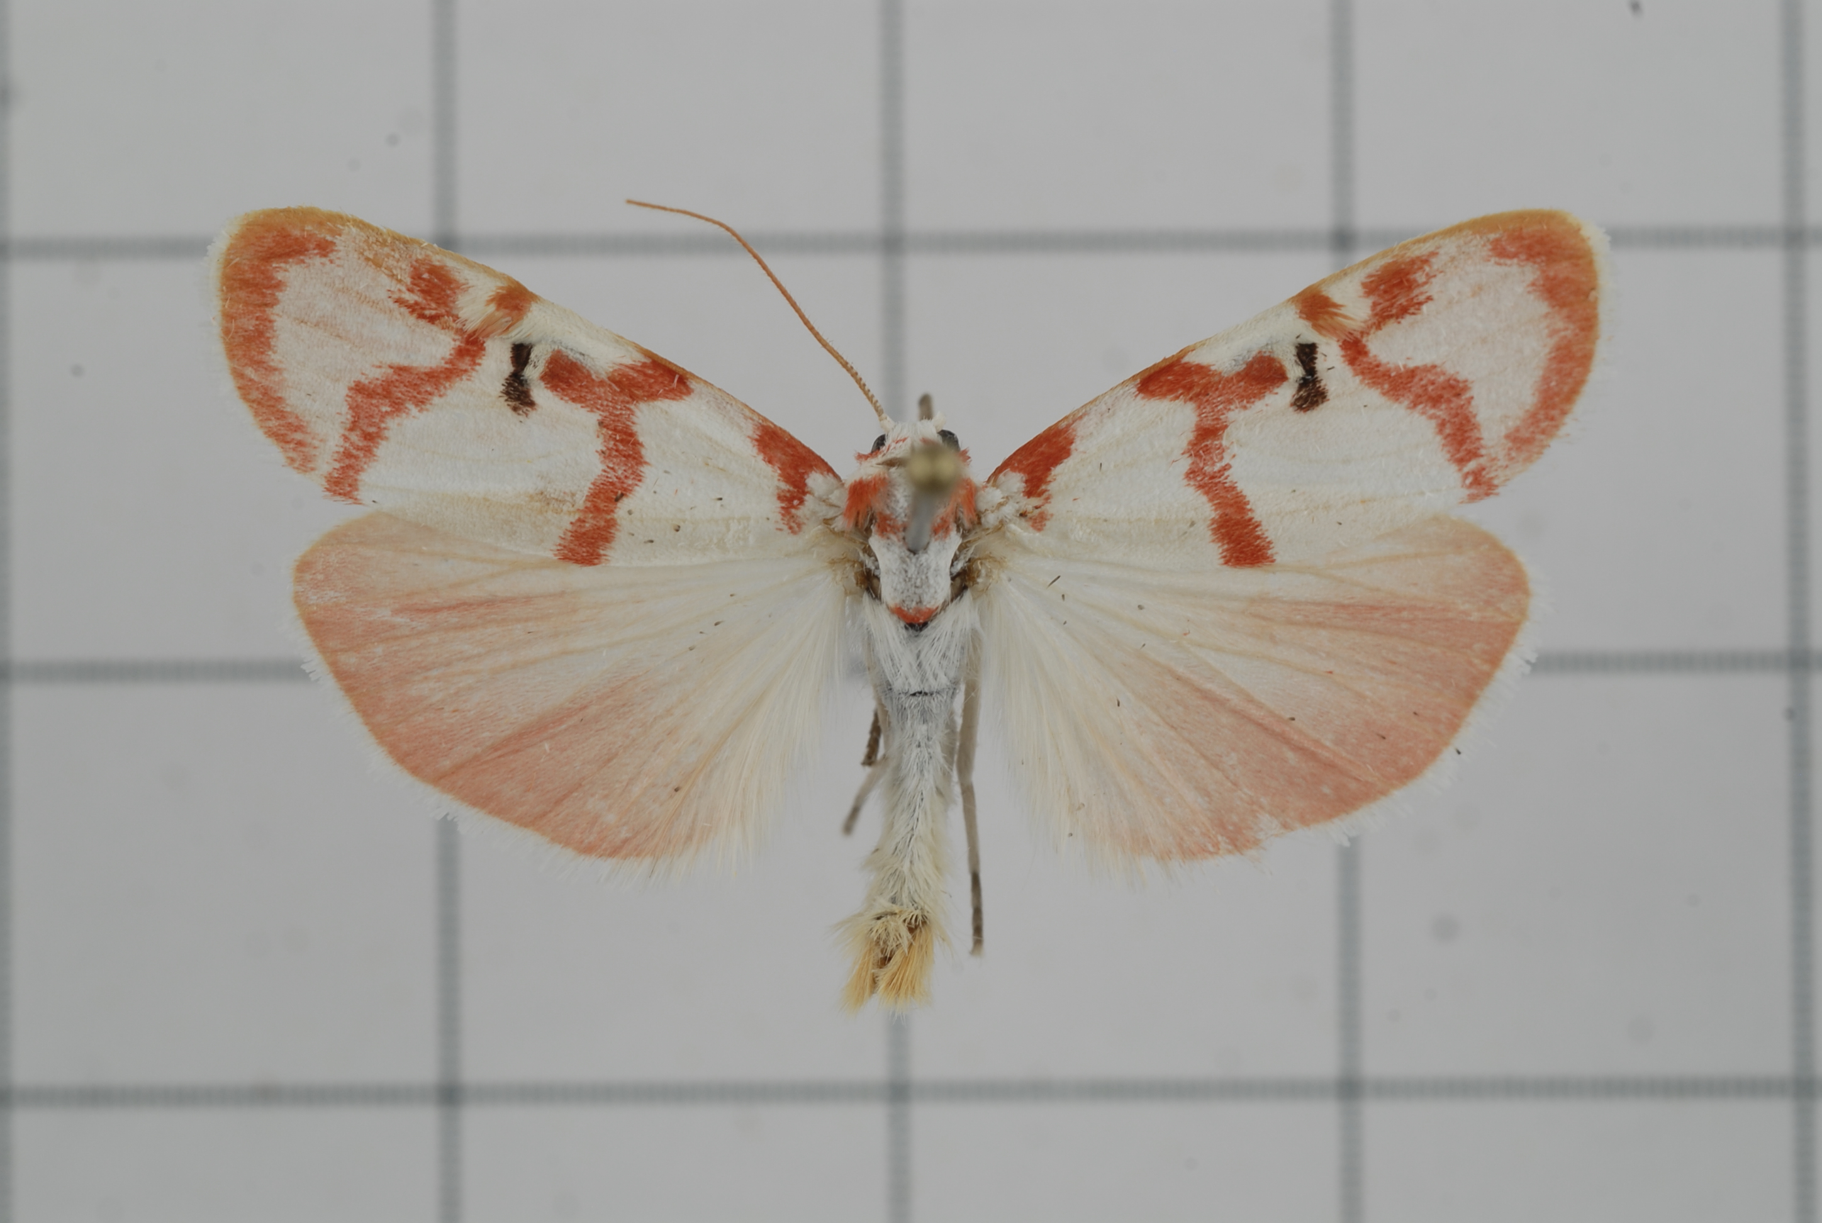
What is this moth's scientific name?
Cyana hamata hamata
